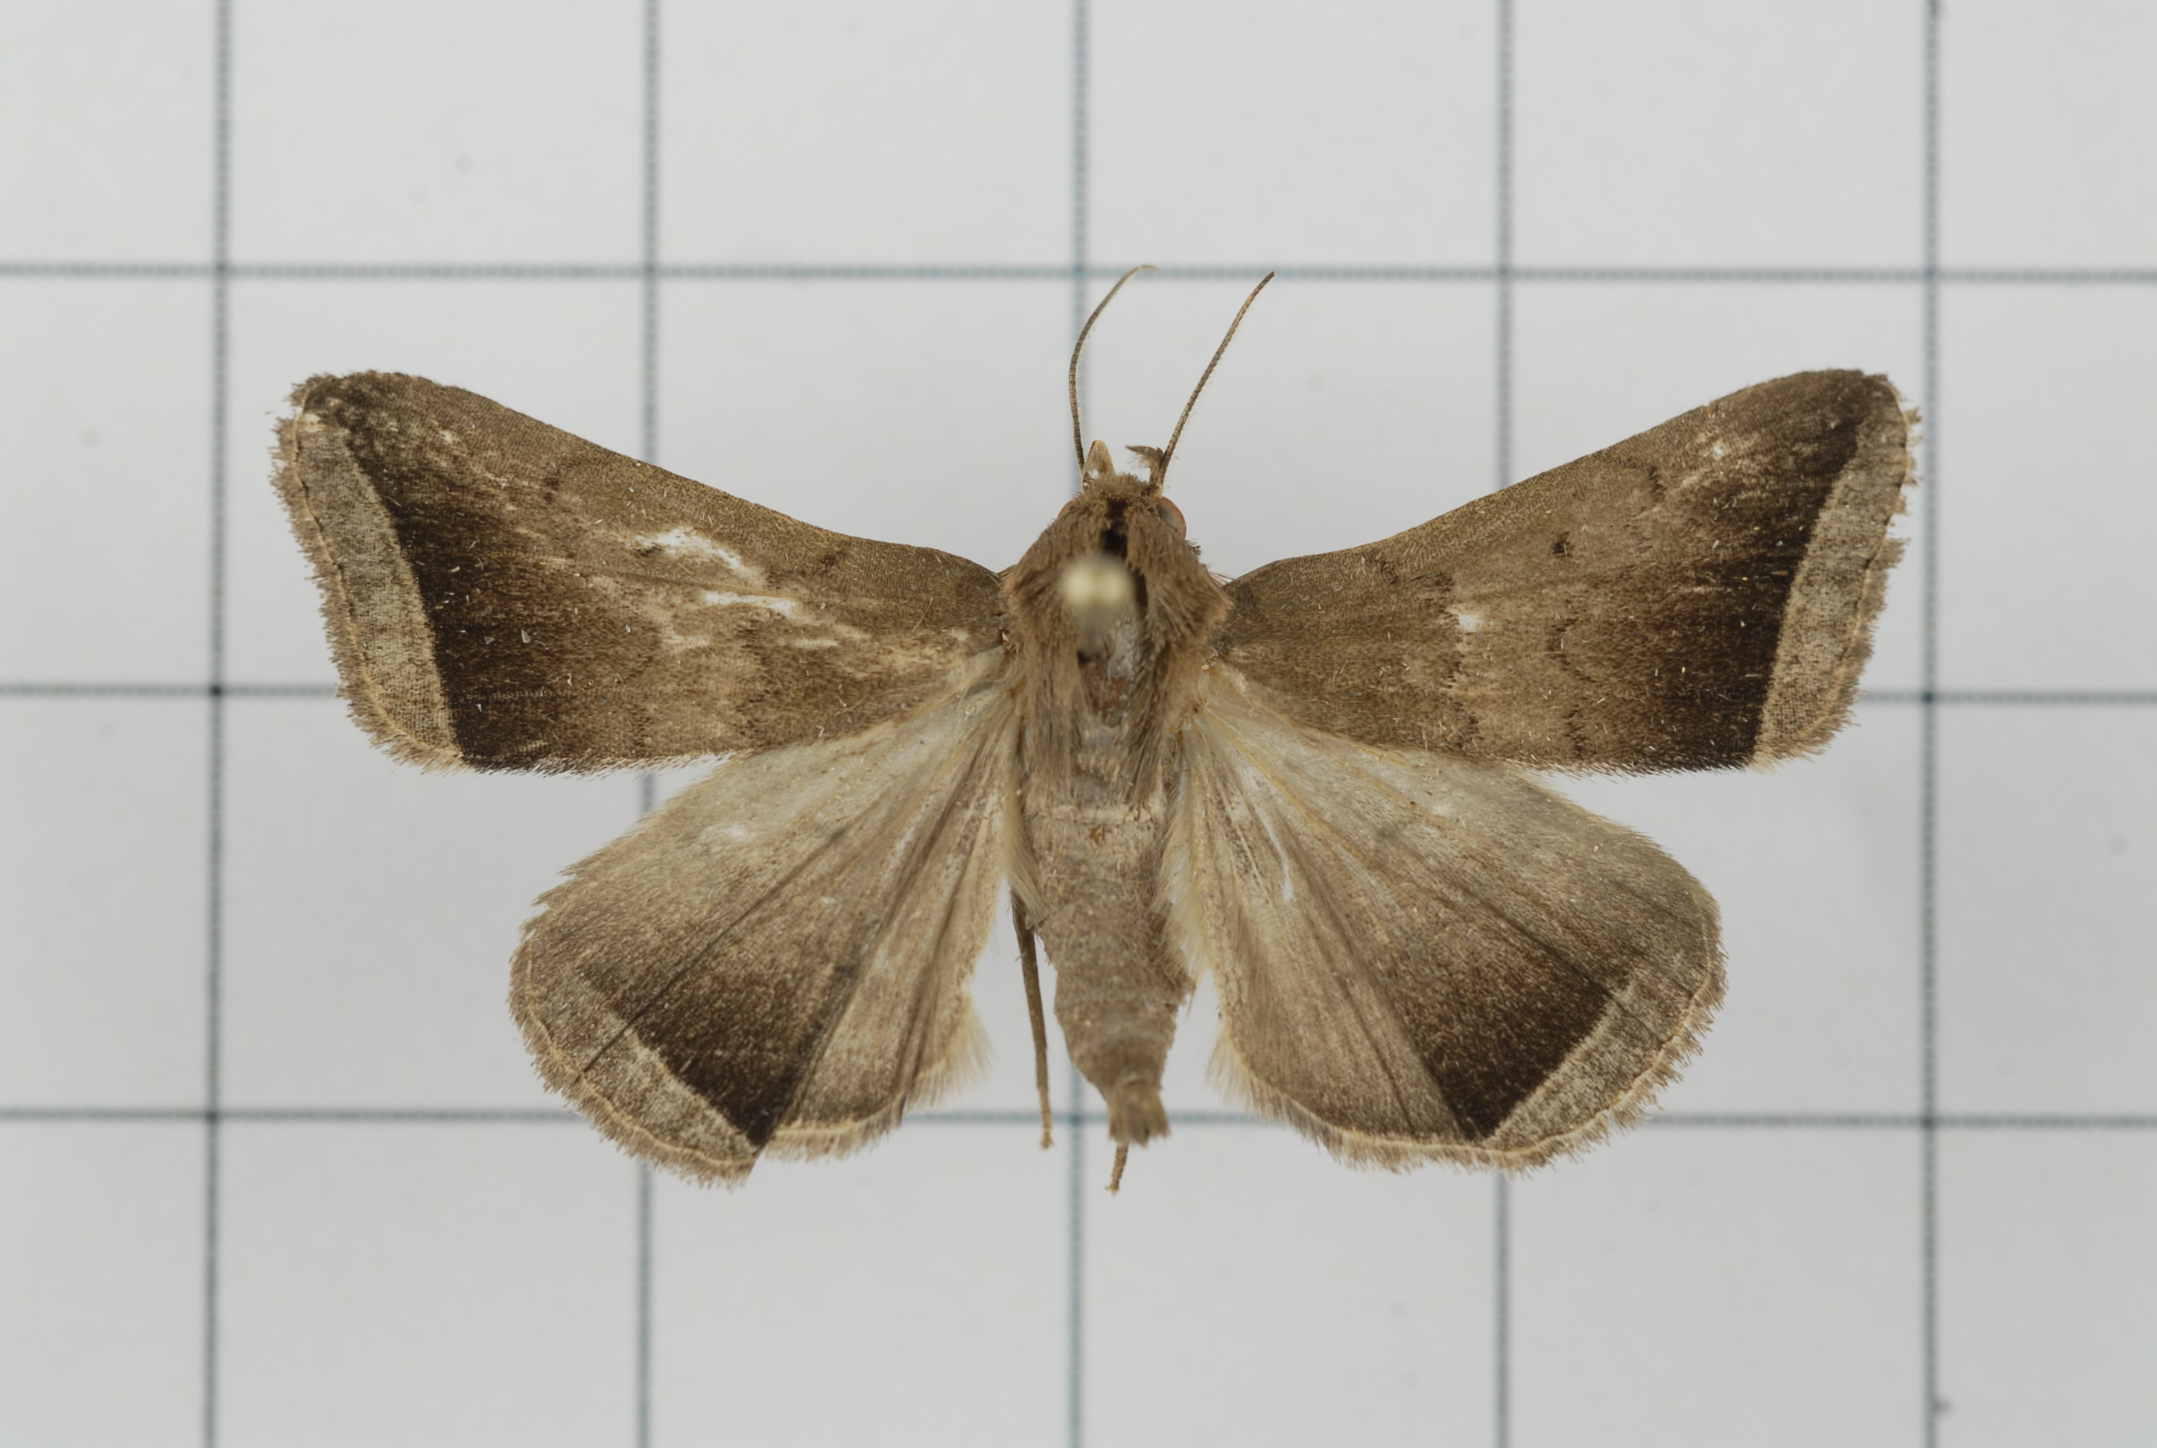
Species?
Simplicia bimarginata
